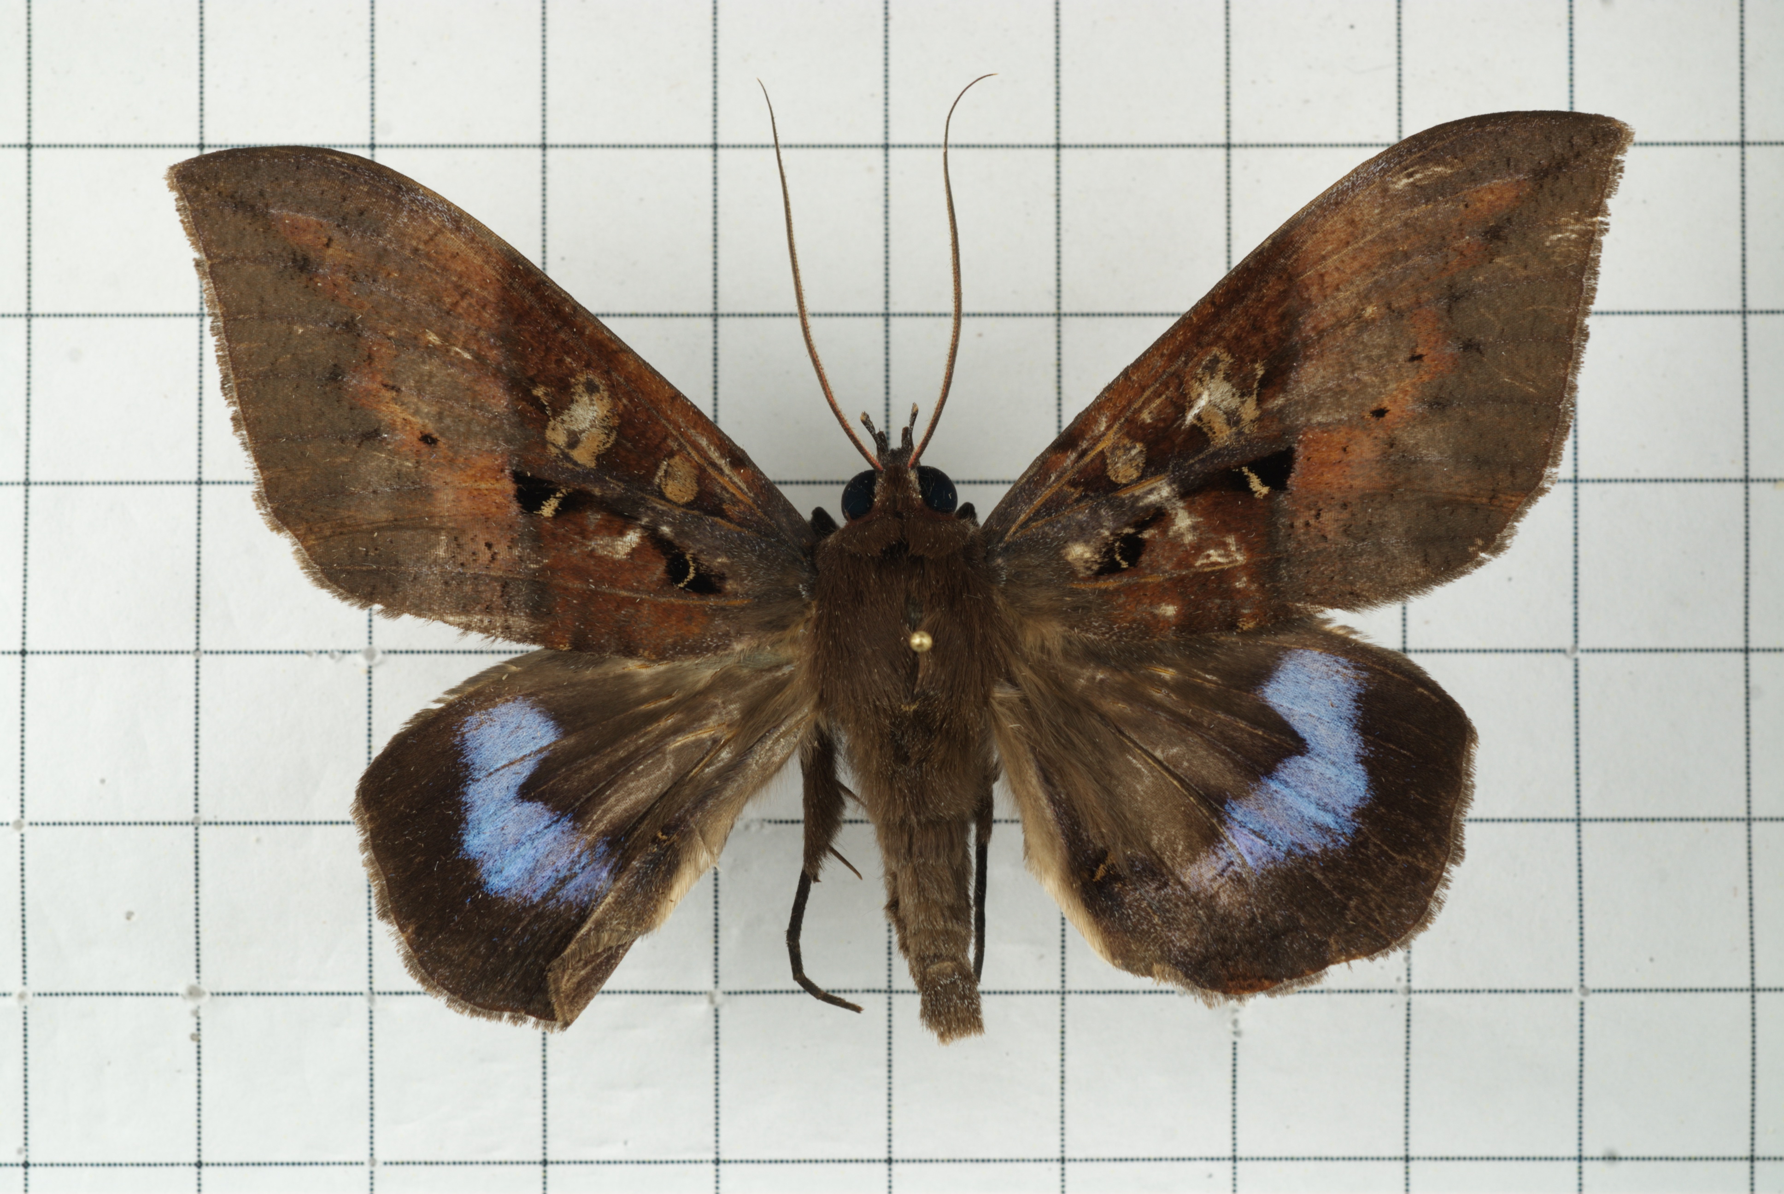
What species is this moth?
Ischyja manlia manlia
